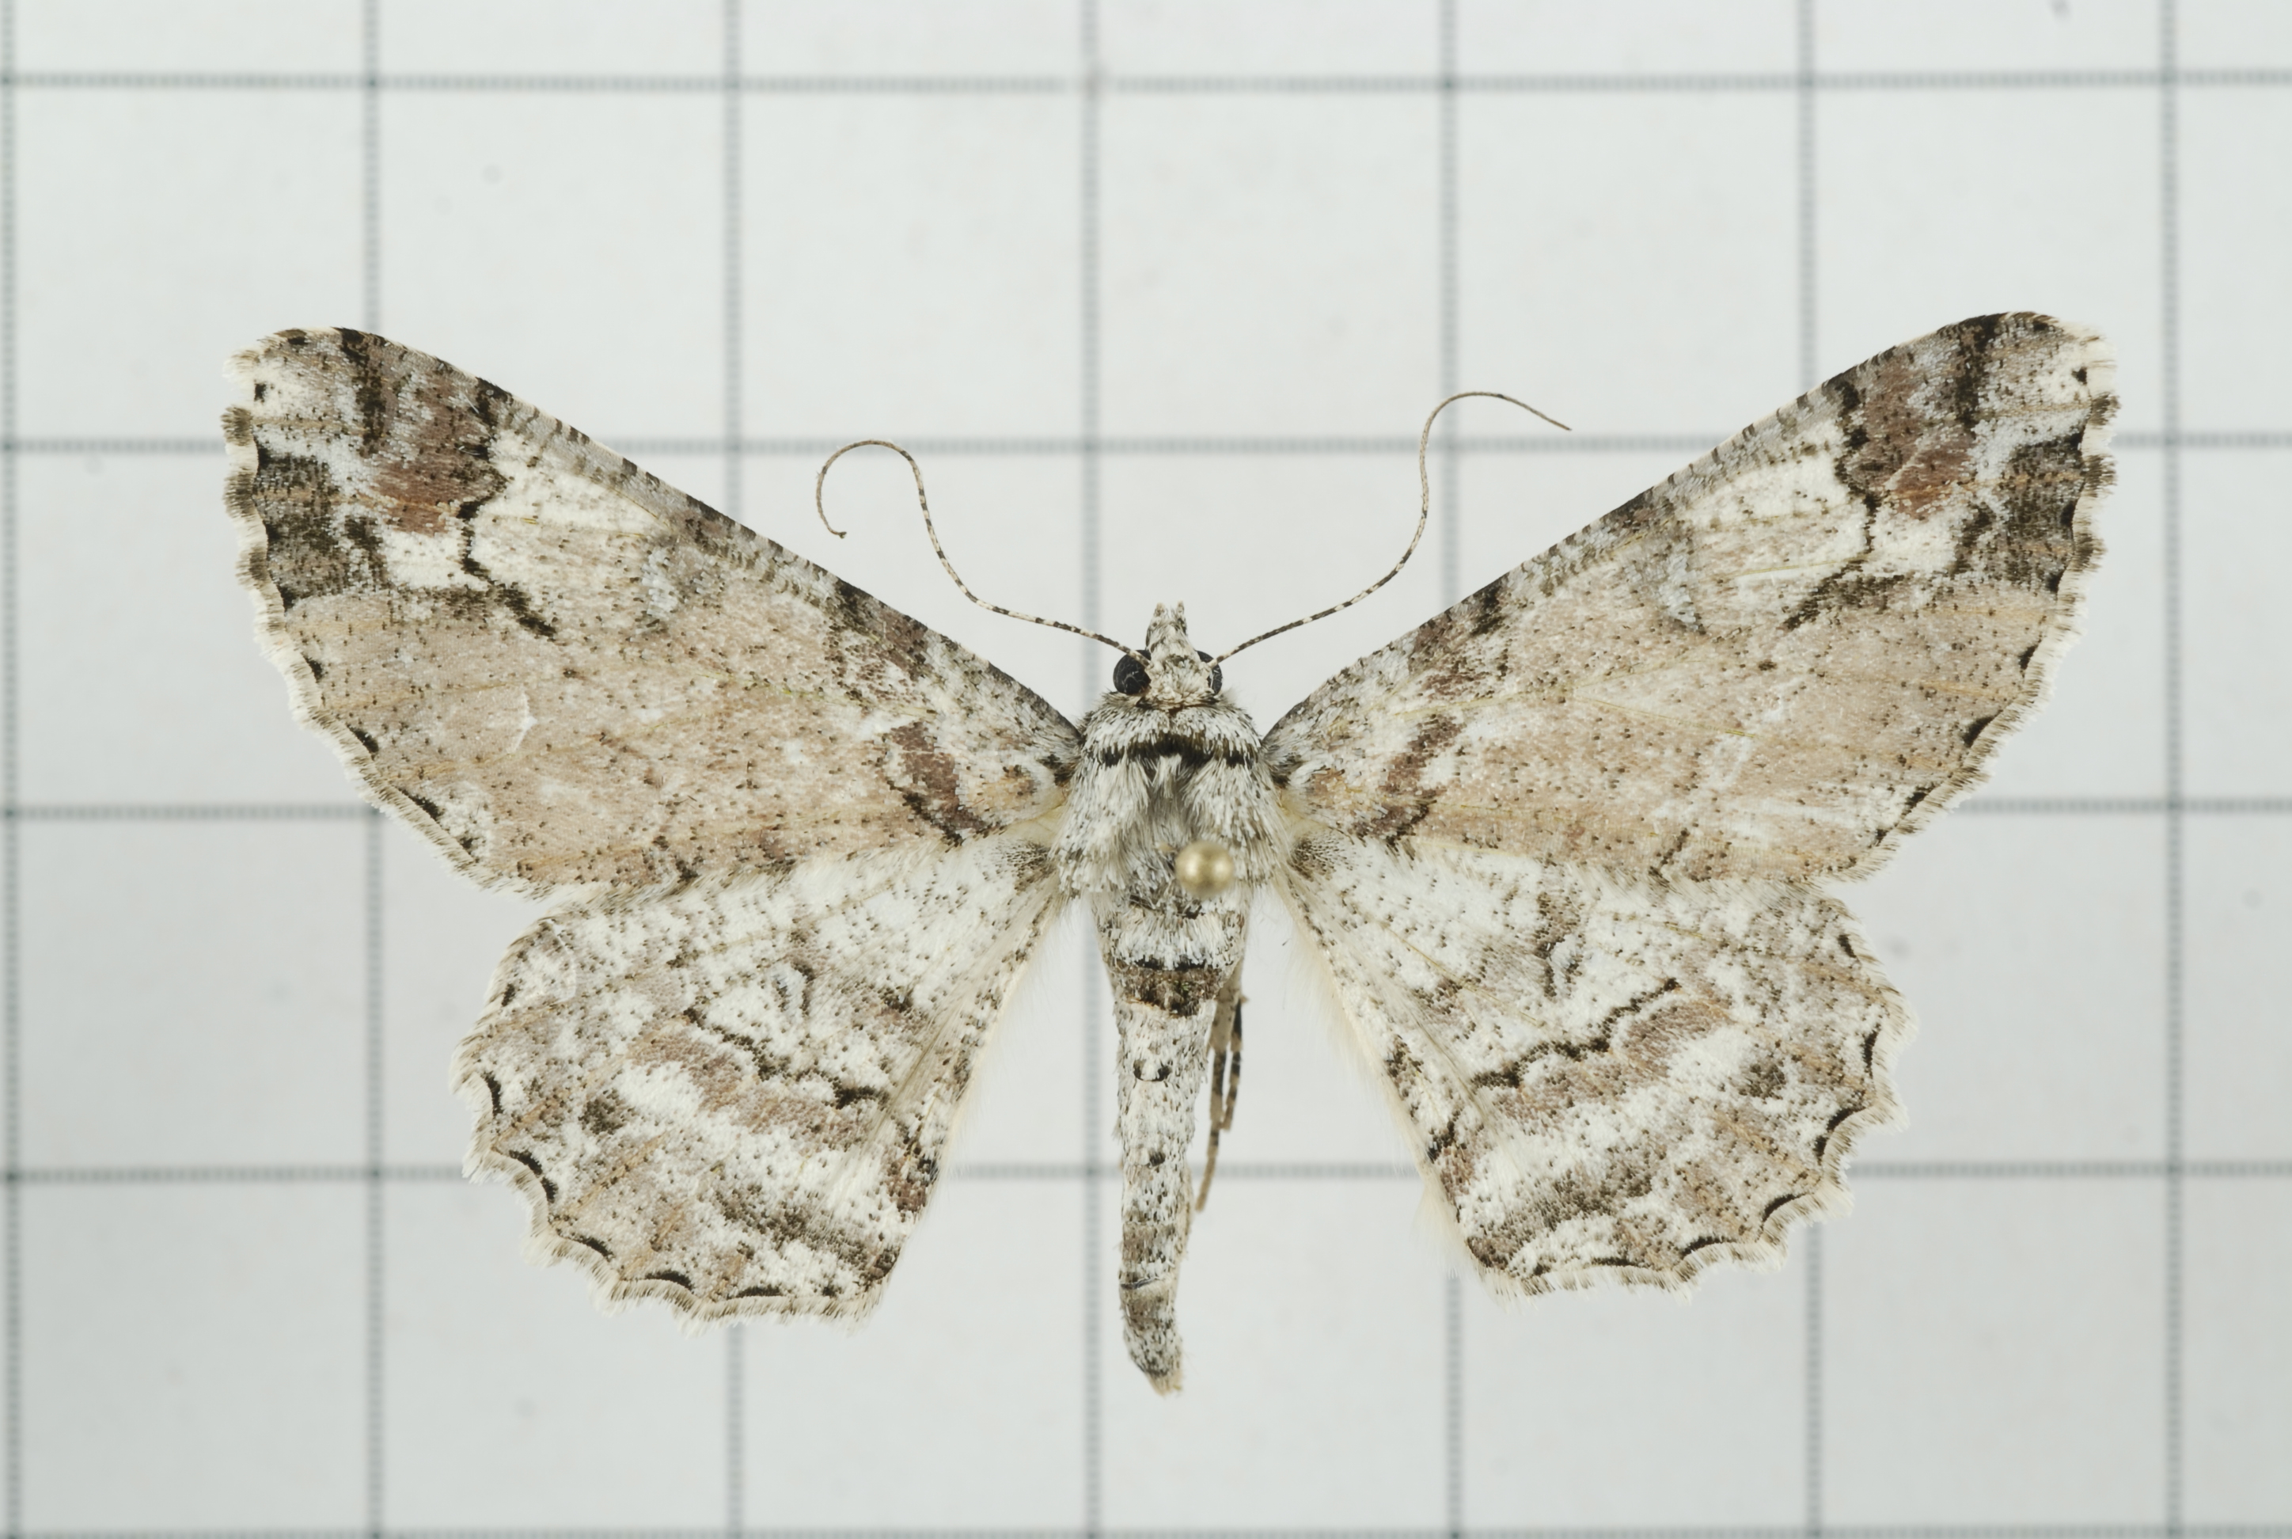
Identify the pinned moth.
Cleora fraterna
